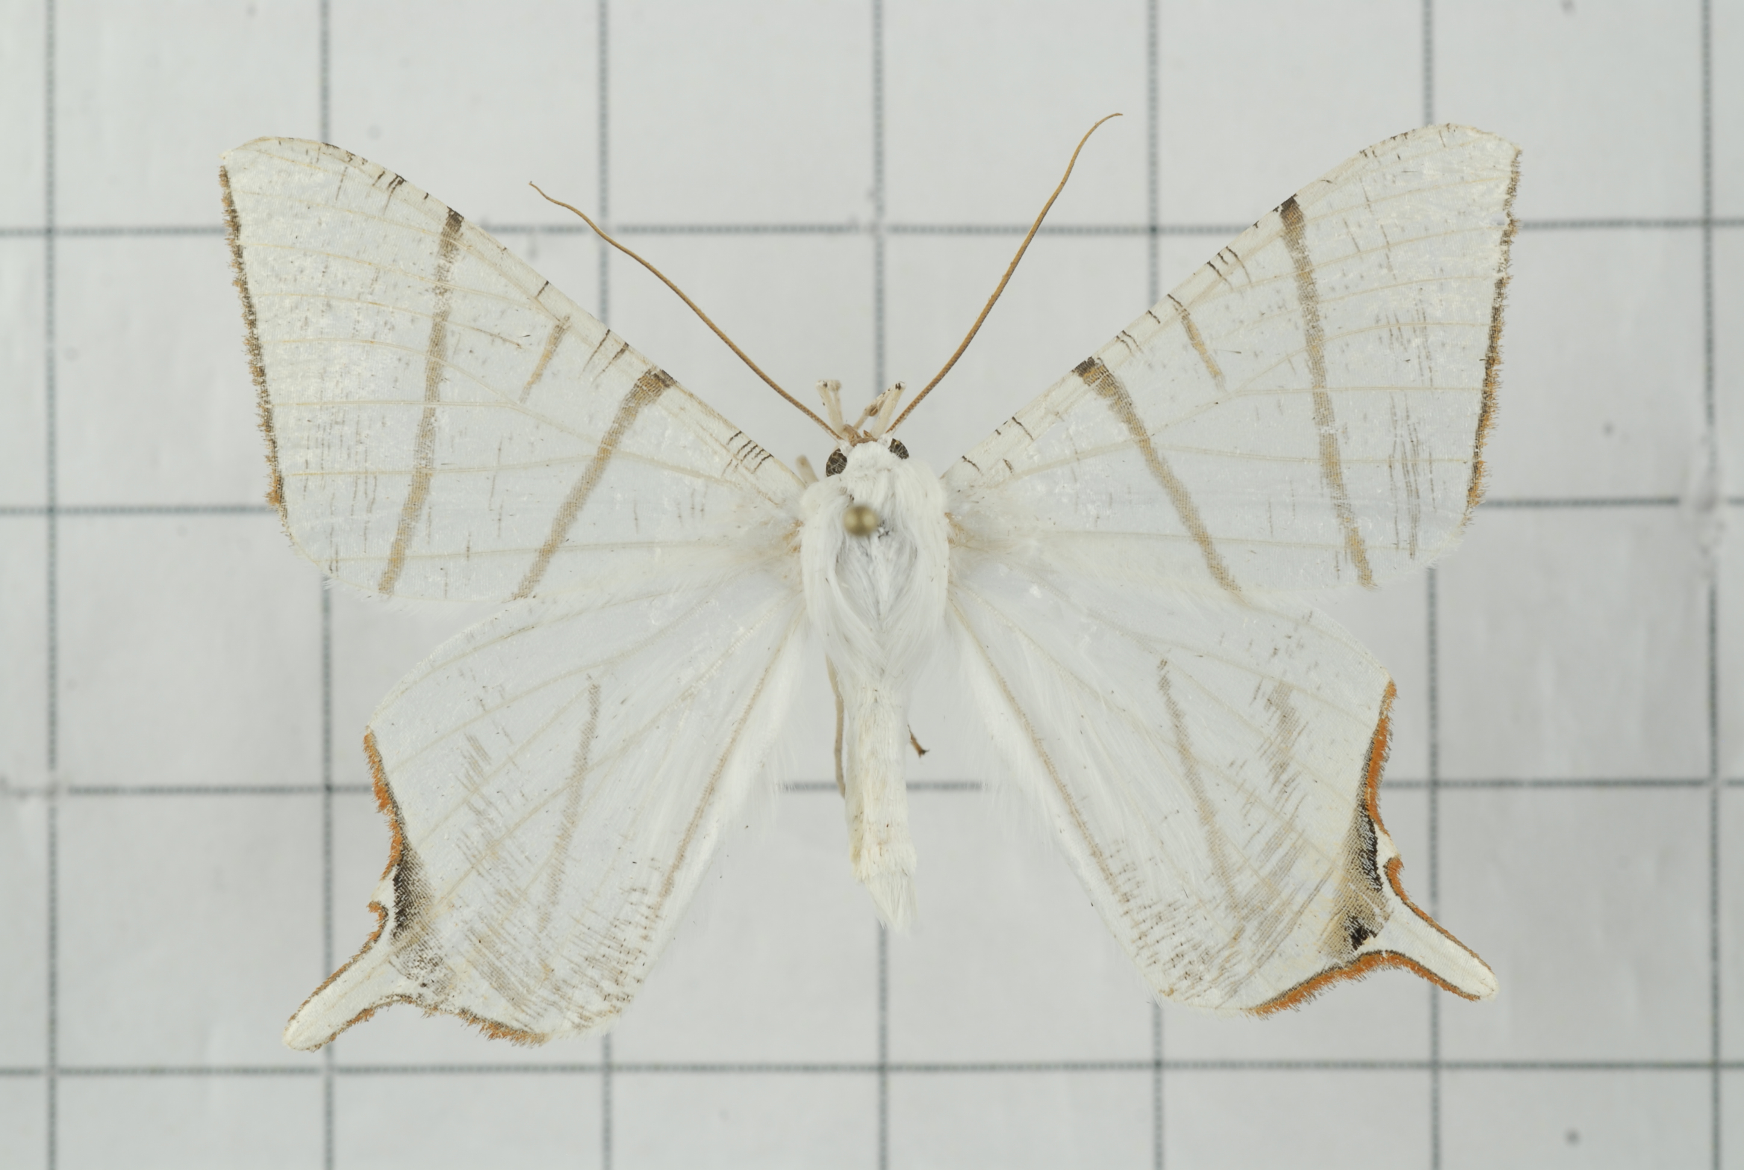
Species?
Ourapteryx clara formosana
